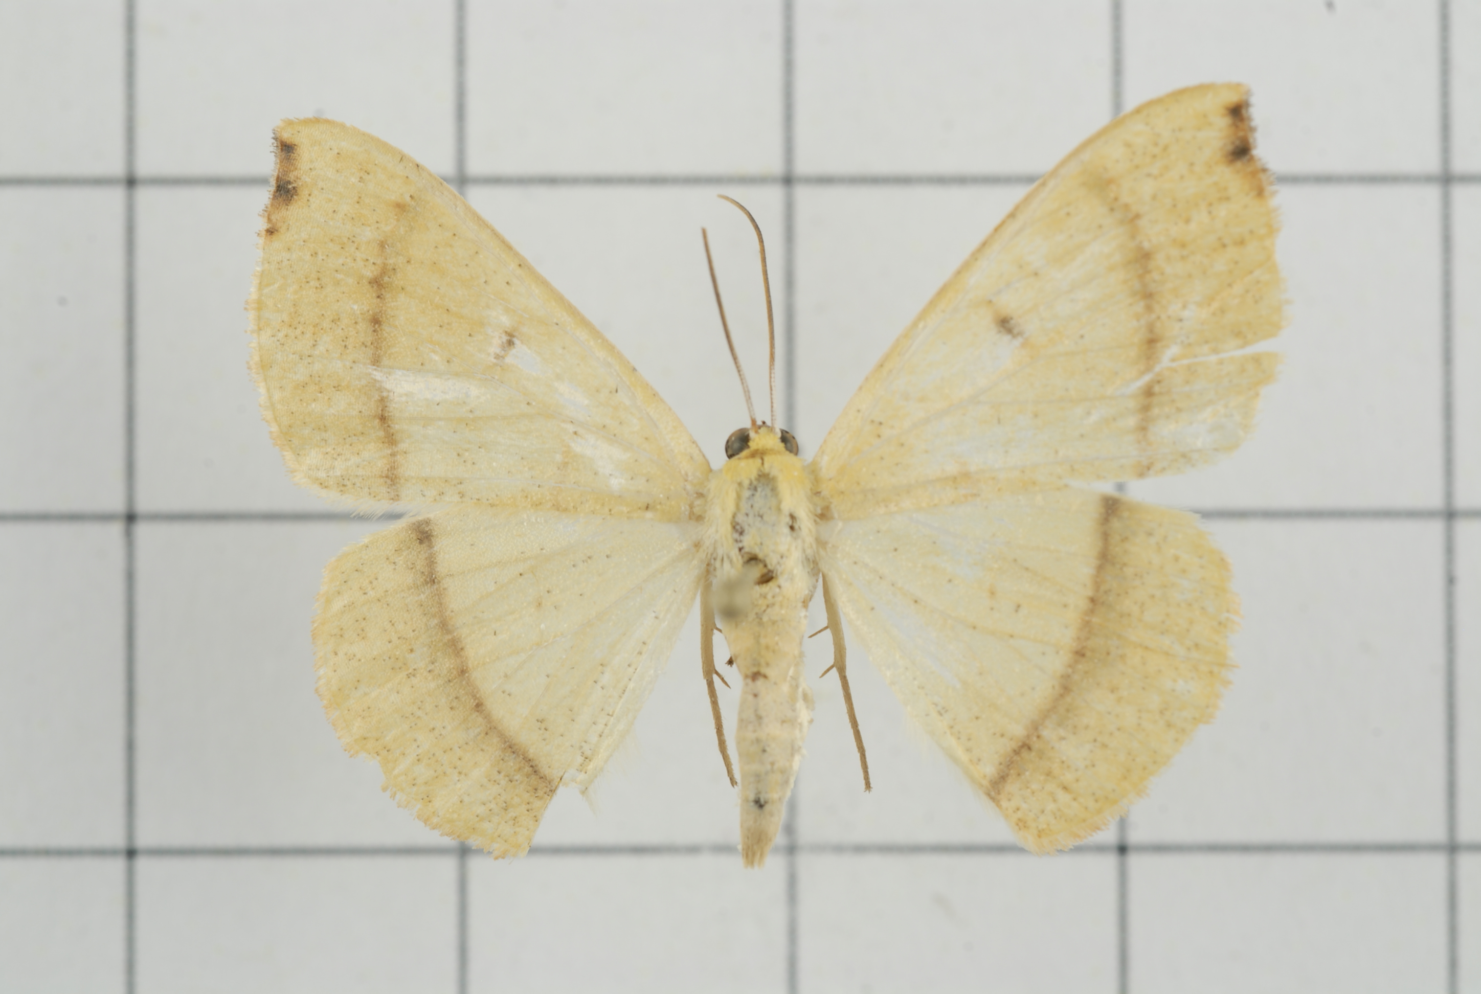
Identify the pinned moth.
Eilicrinia flava
